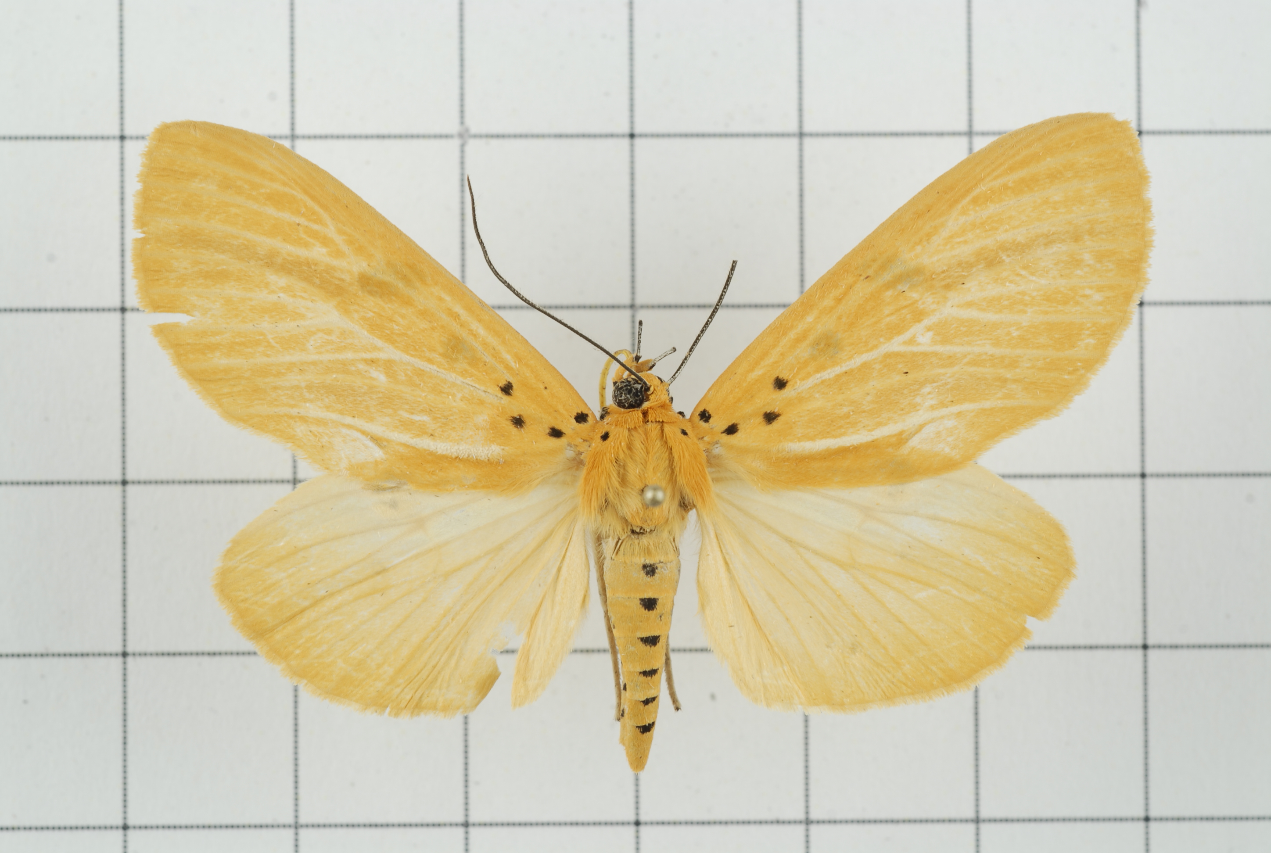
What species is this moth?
Asota egens confinis
